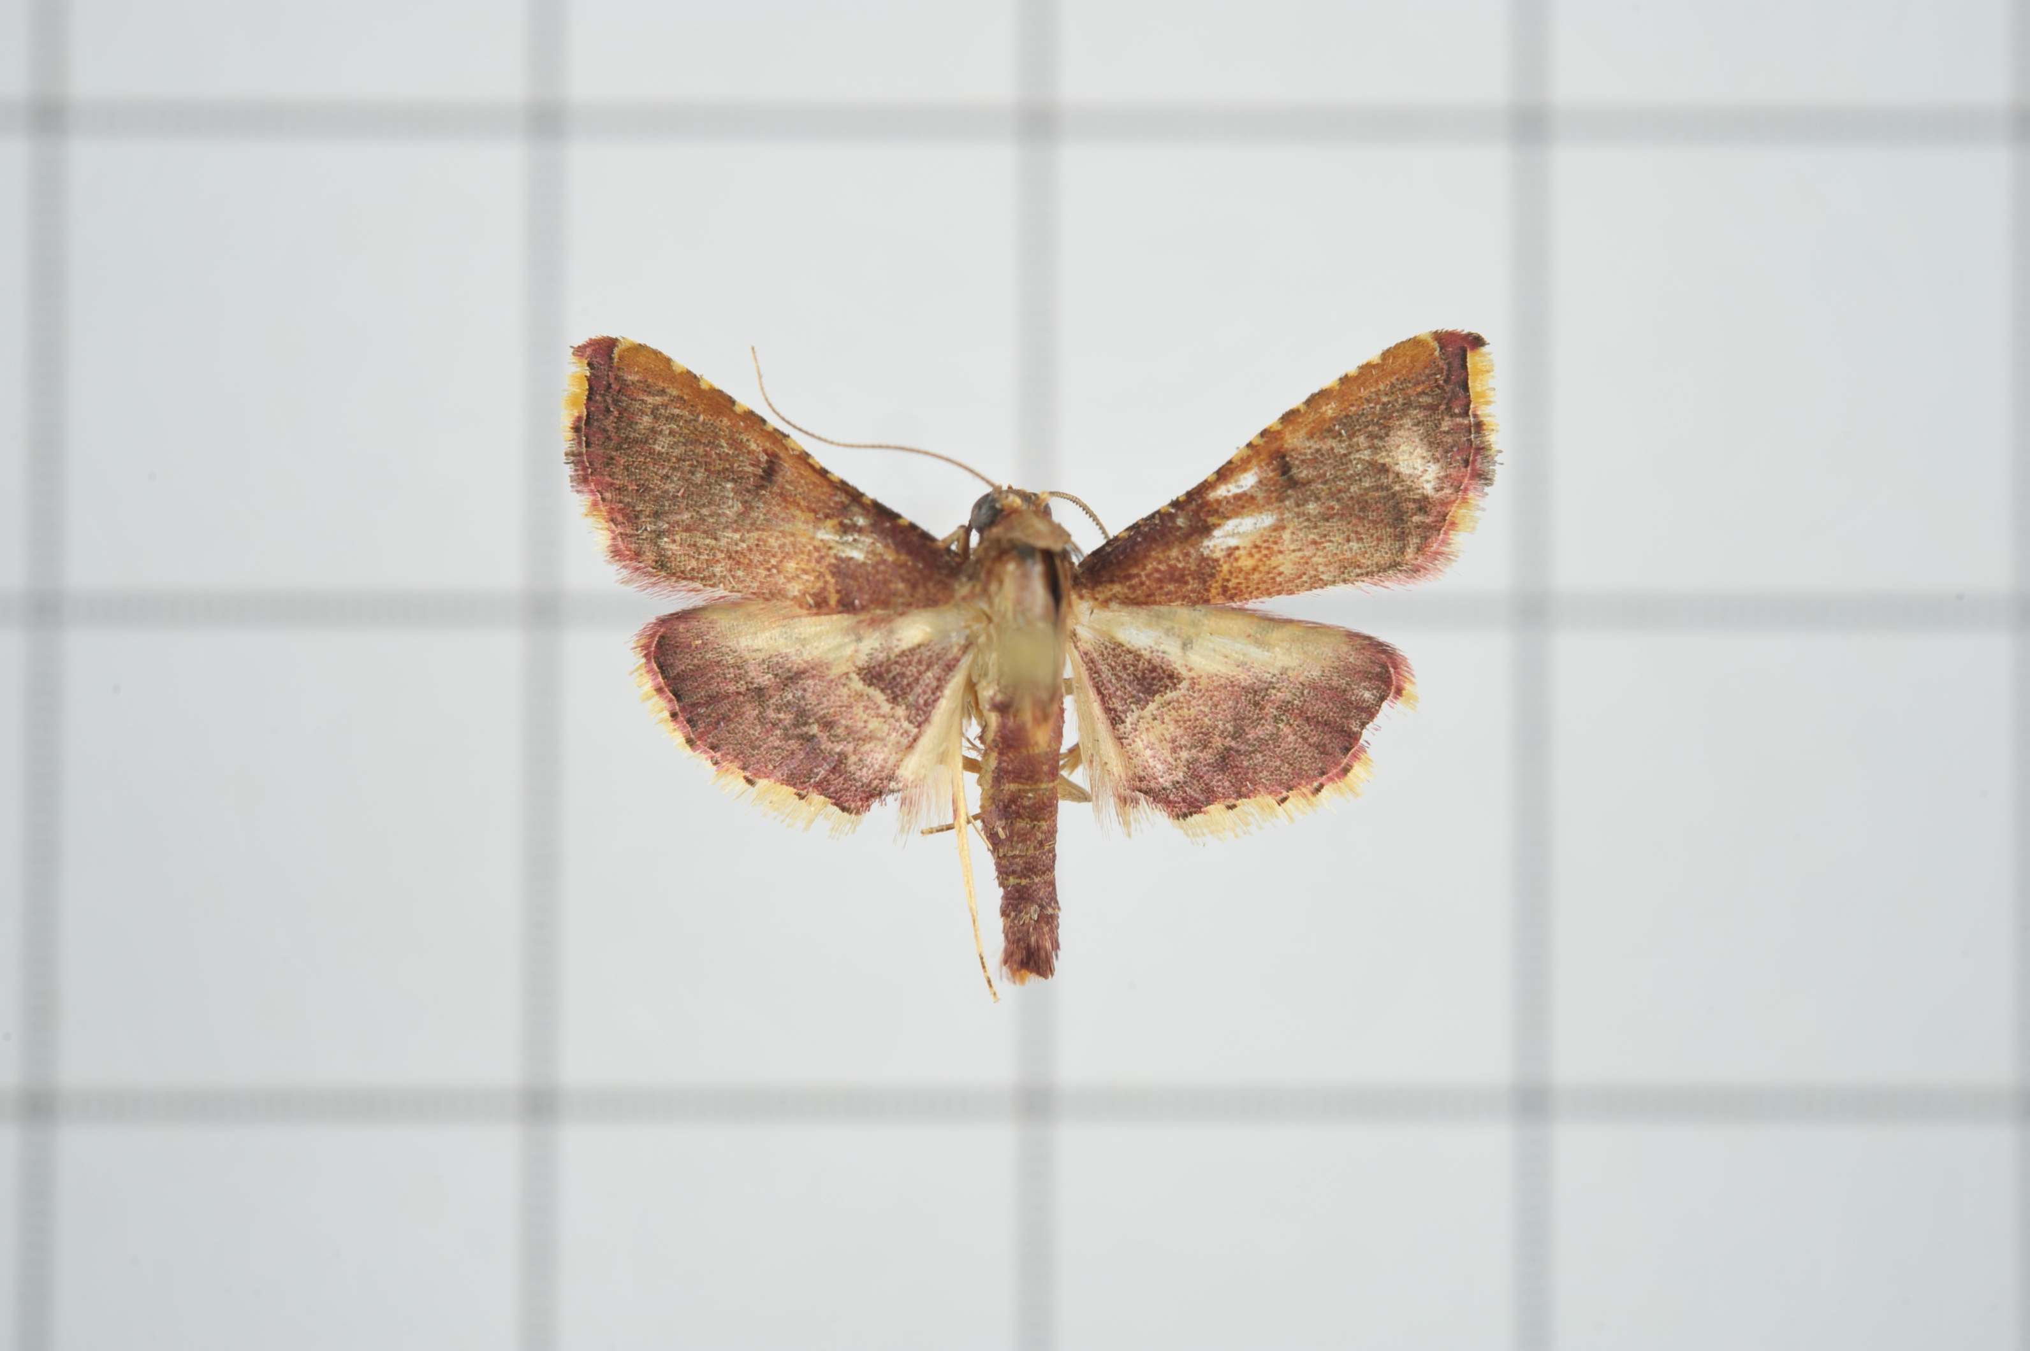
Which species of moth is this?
Endotricha olivacealis
